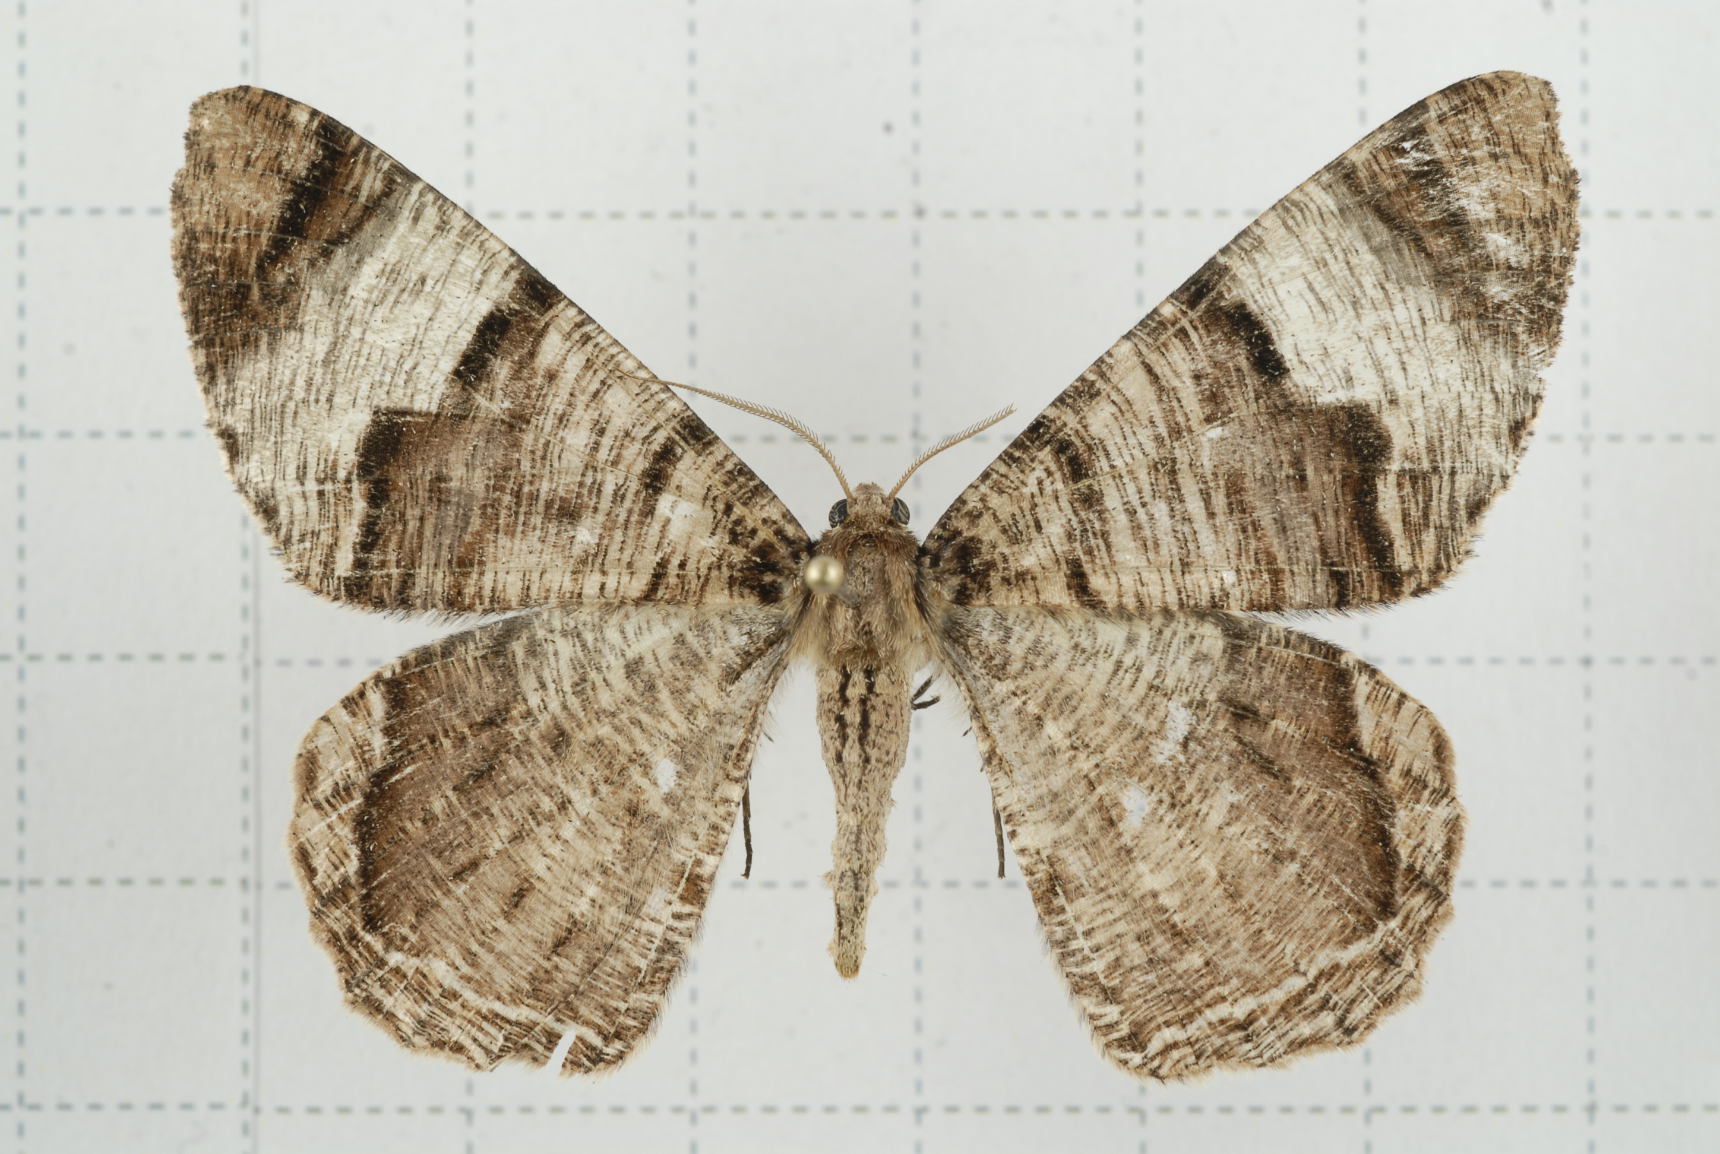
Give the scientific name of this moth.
Xandrames latiferaria curvistriga
